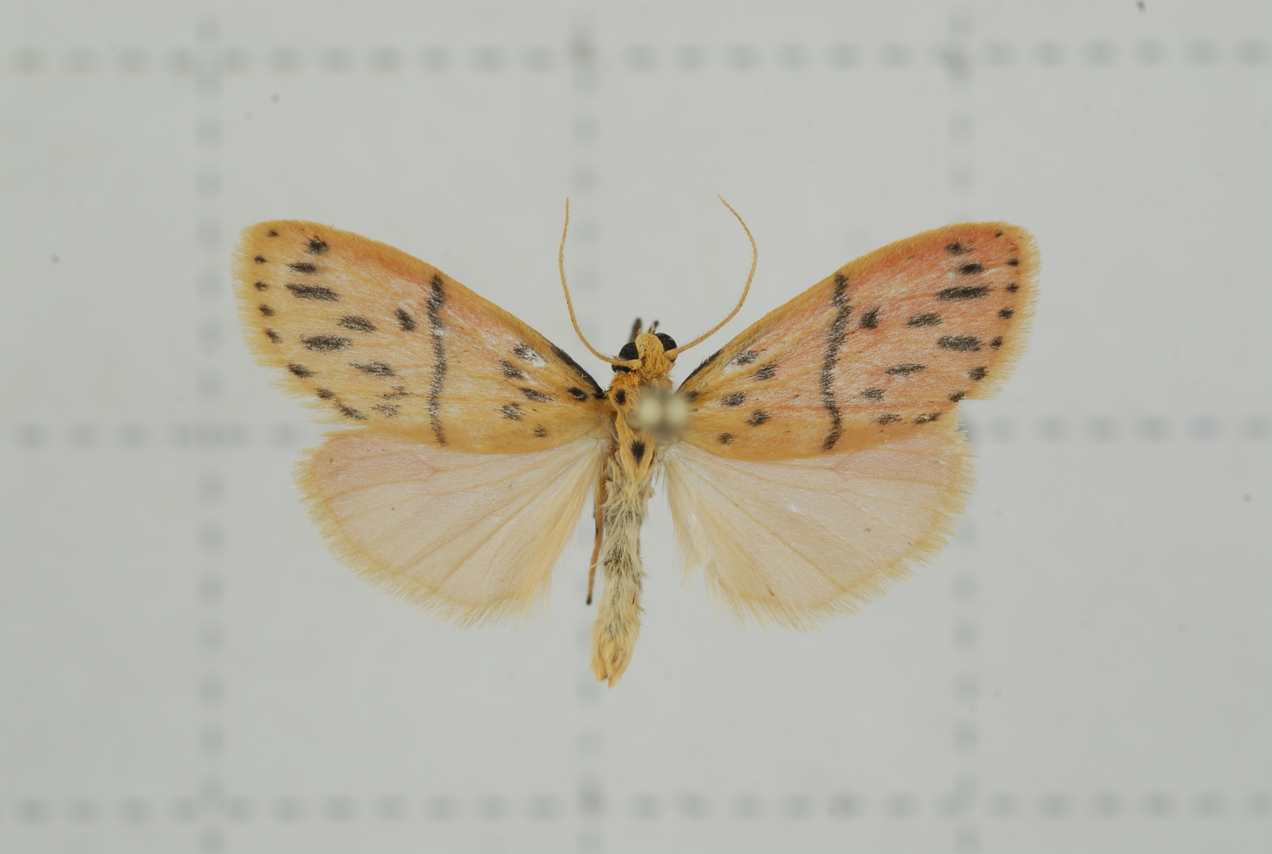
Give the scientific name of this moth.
Miltochrista arcuata
